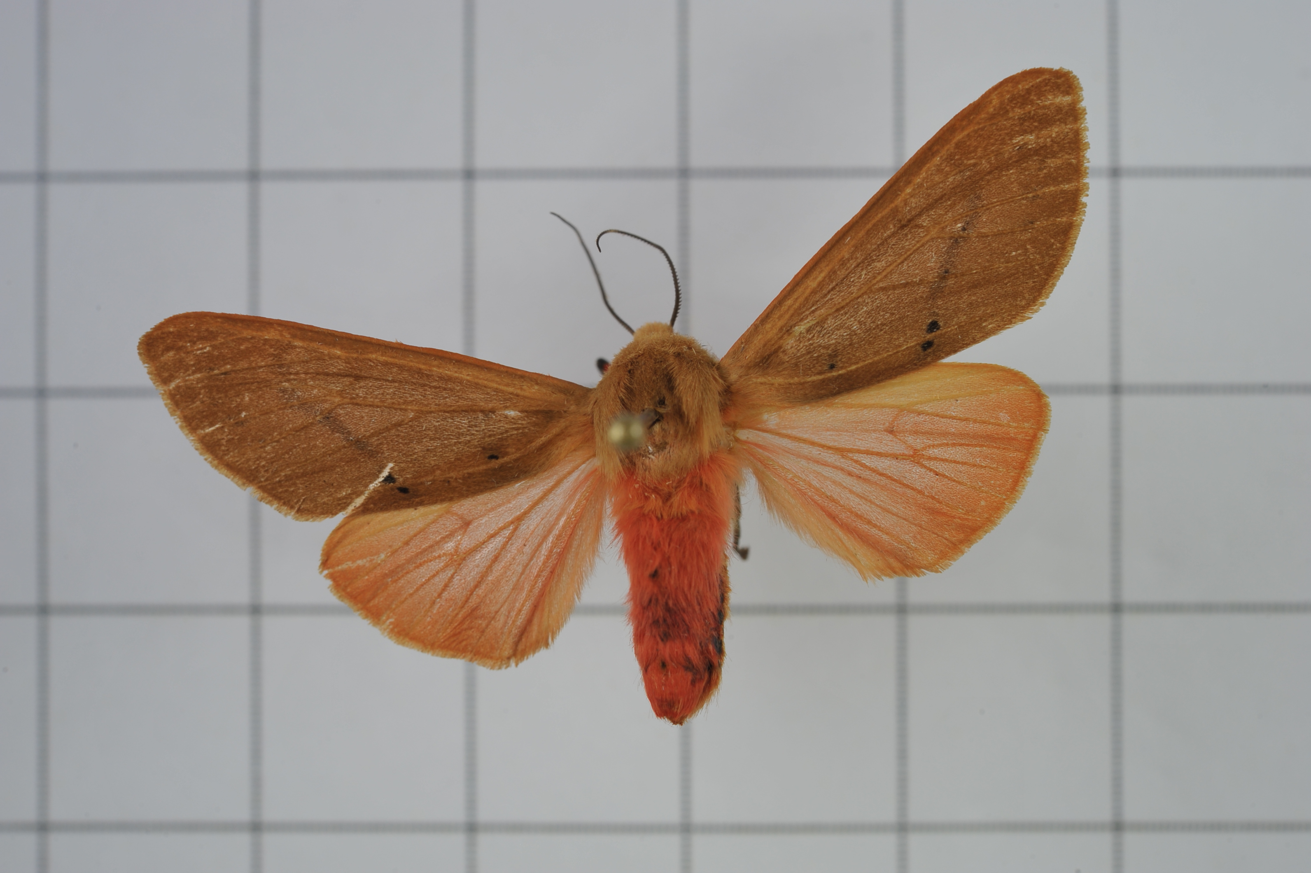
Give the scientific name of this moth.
Spilarctia wilemani
